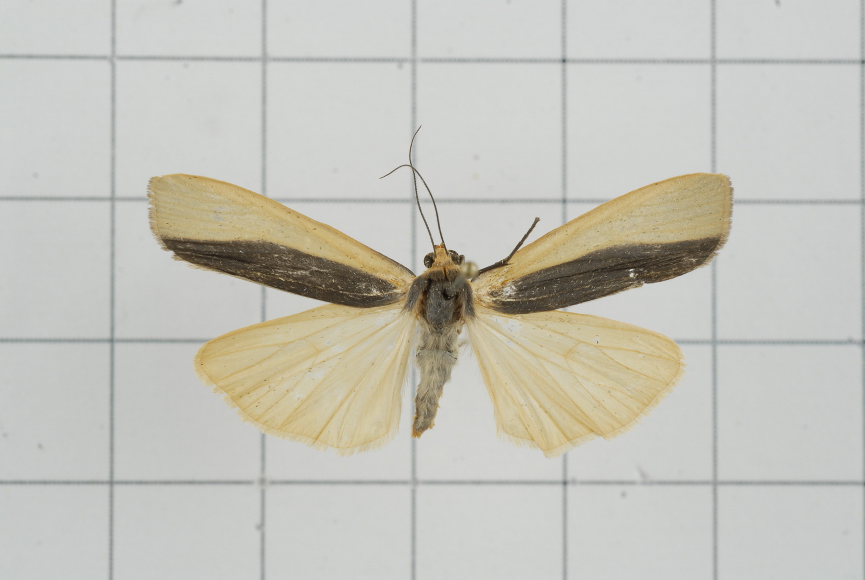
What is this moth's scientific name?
Hesudra divisa
